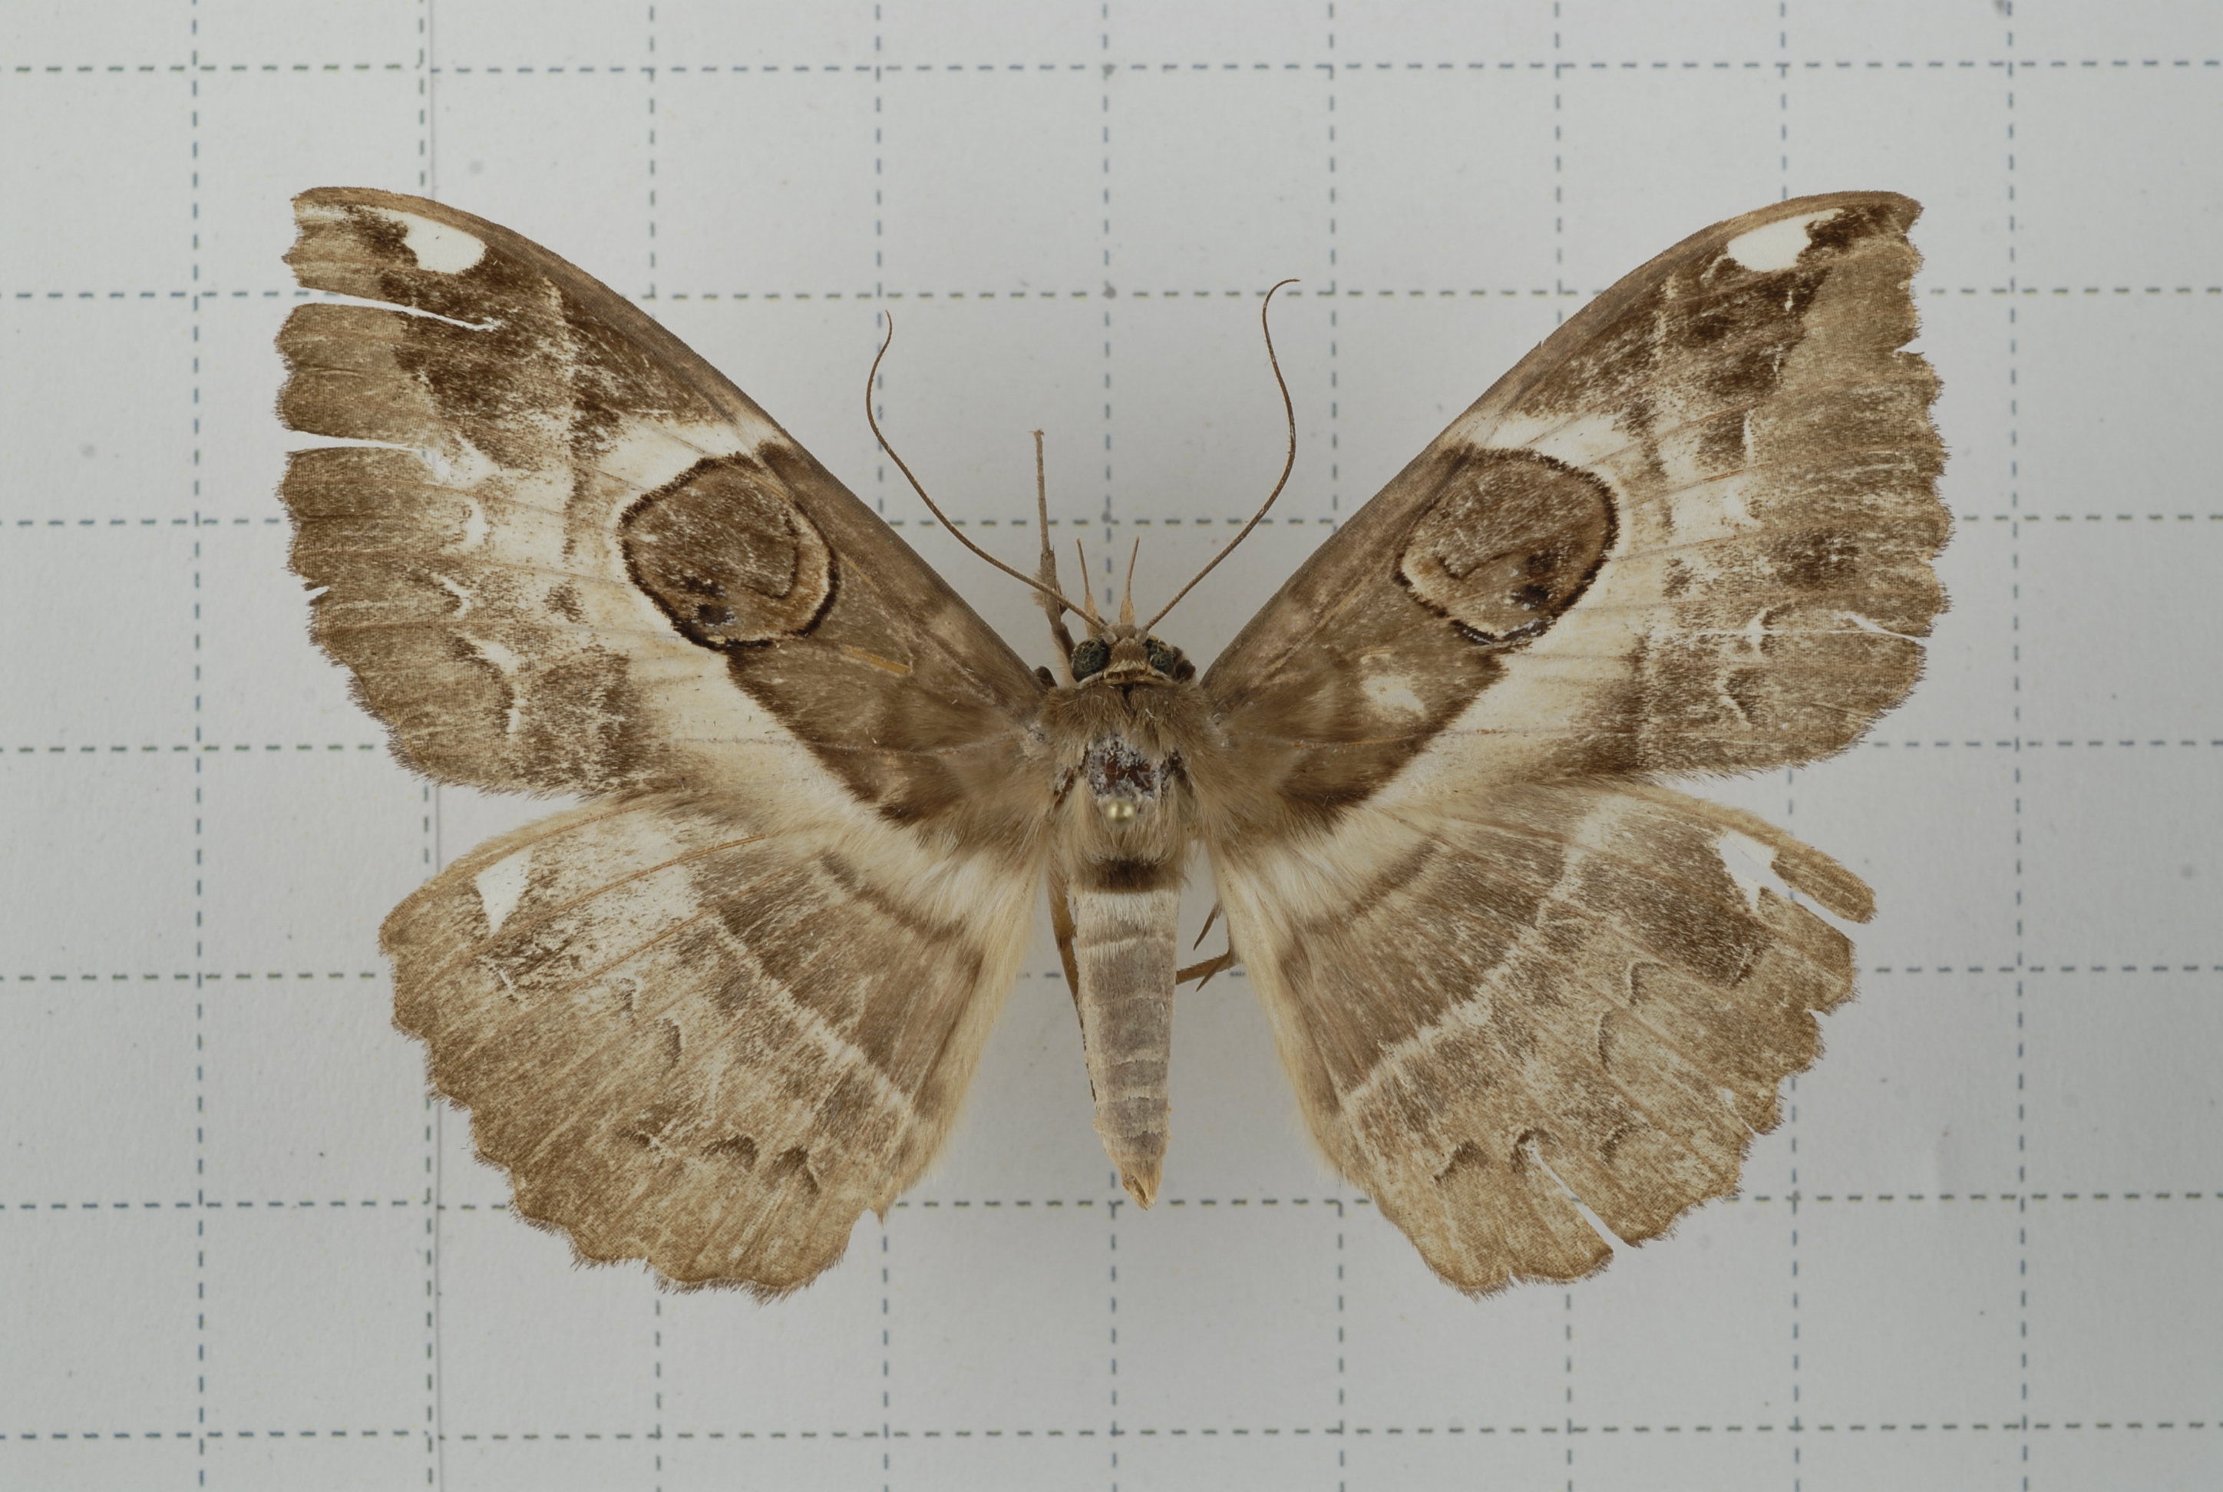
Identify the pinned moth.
Erebus ephesperis
